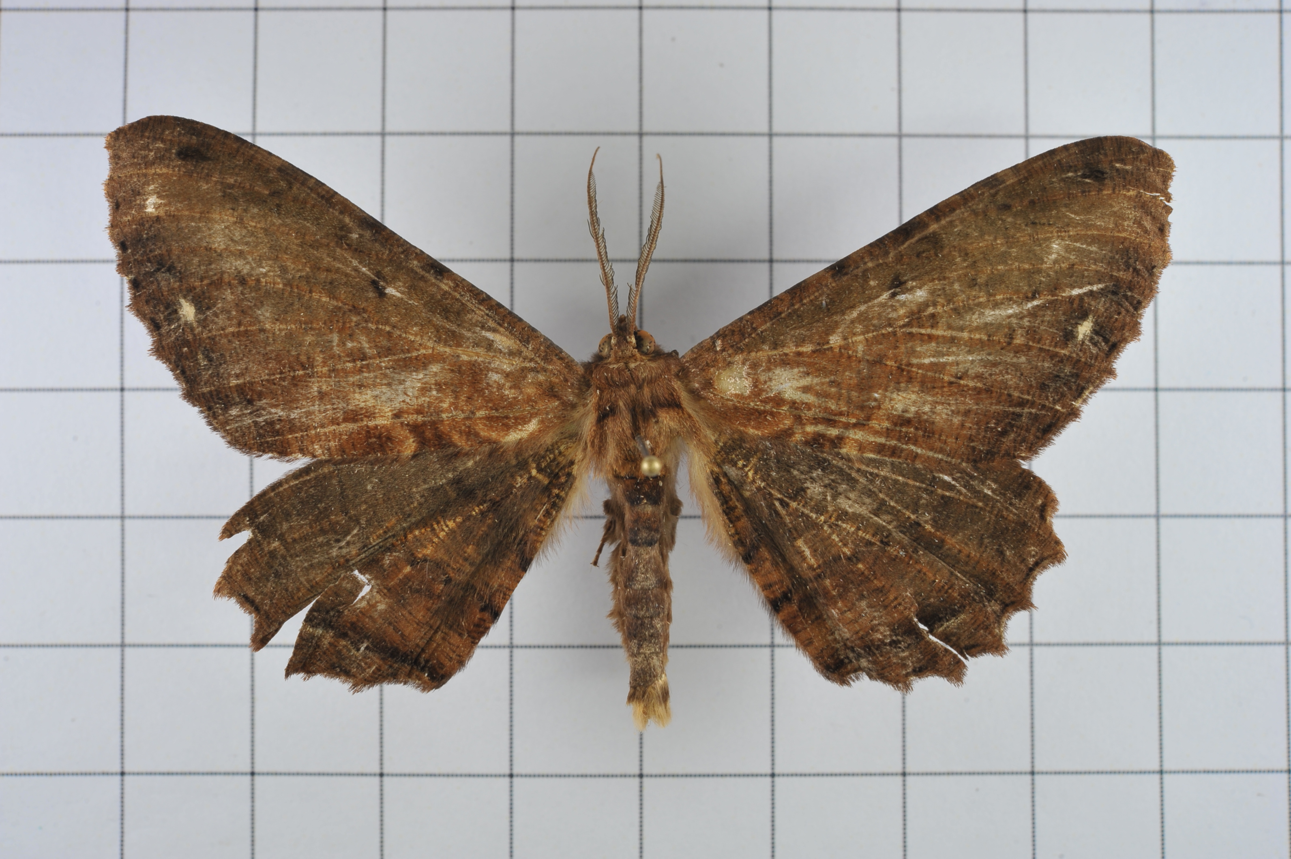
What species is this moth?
Chorodna creataria
